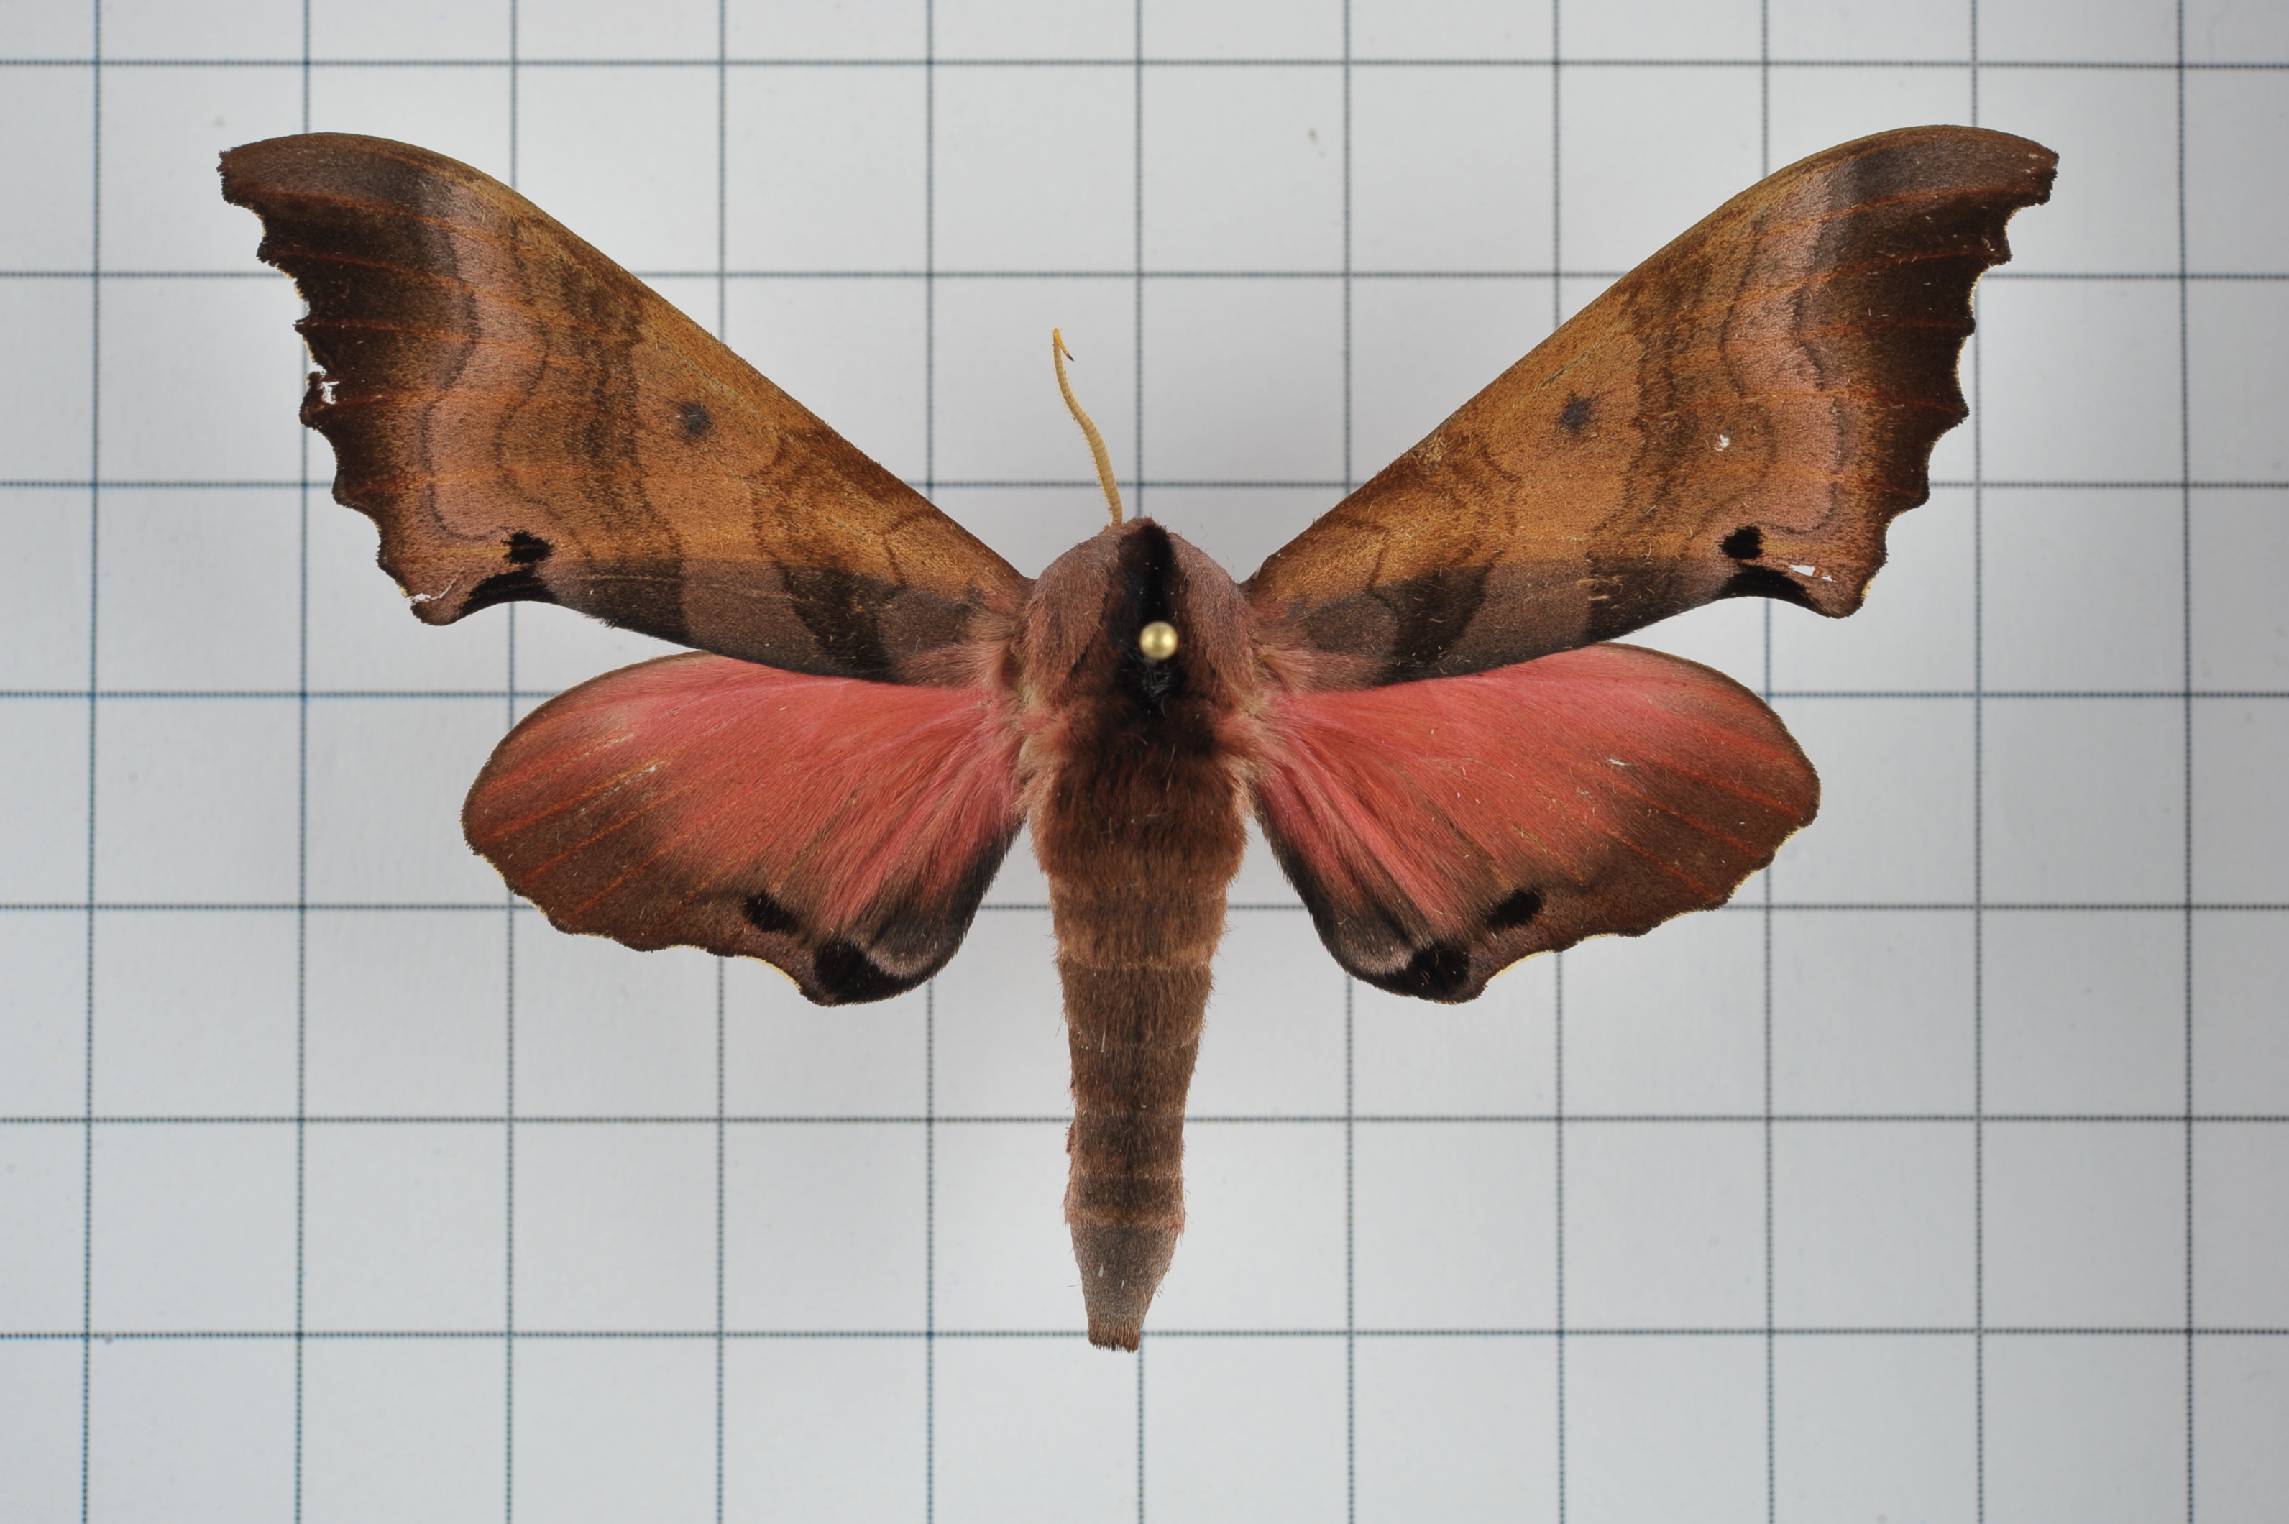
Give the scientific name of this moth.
Marumba gaschkewitschii gressitti
